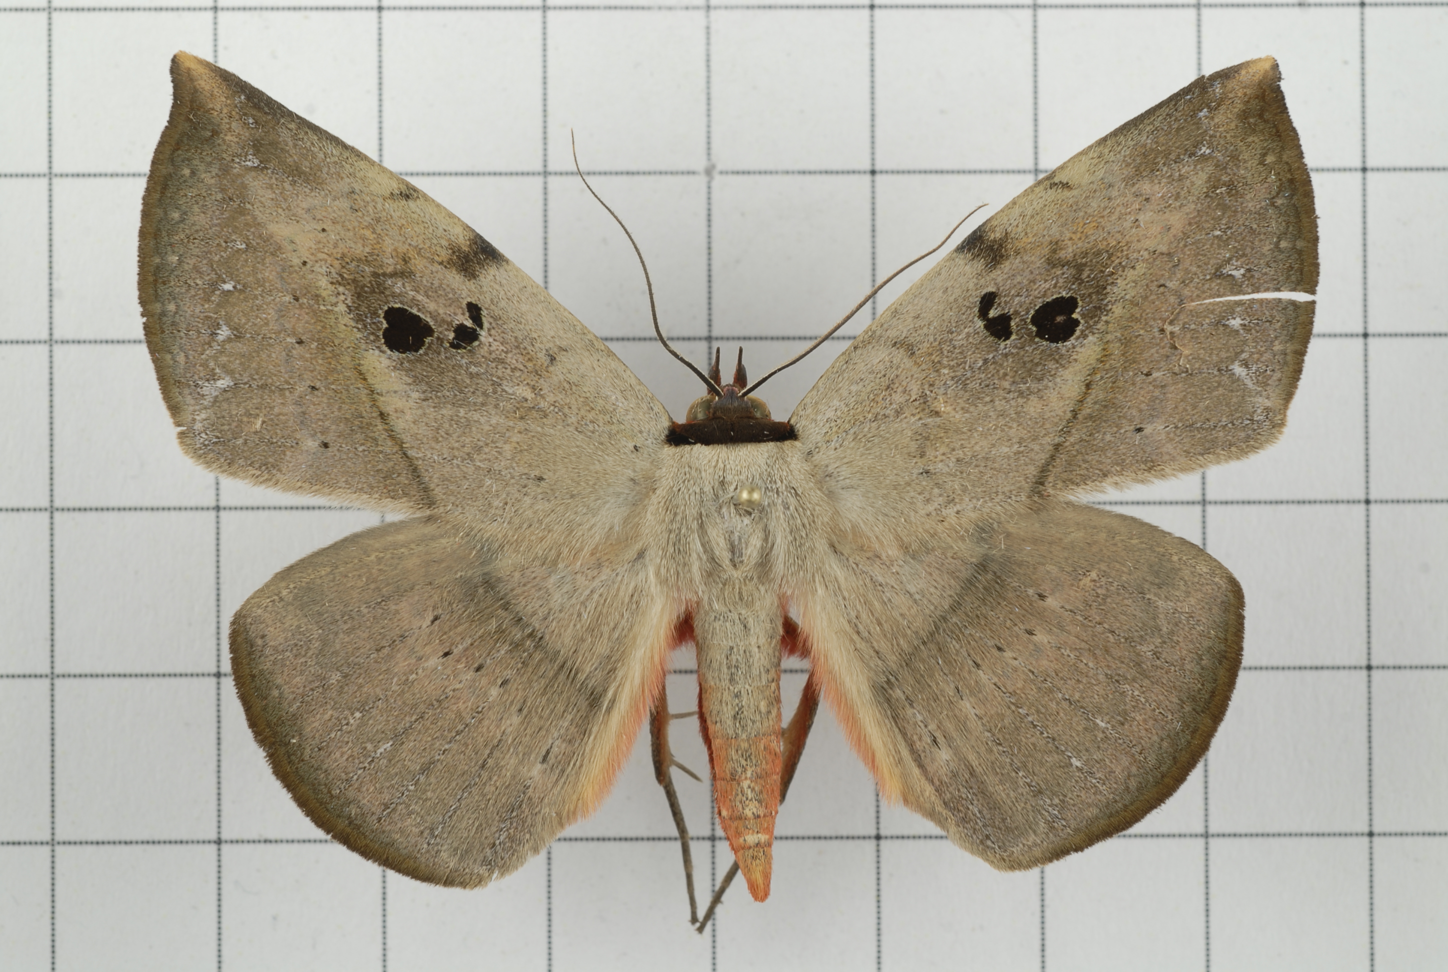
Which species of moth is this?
Hypopyra ossigera
